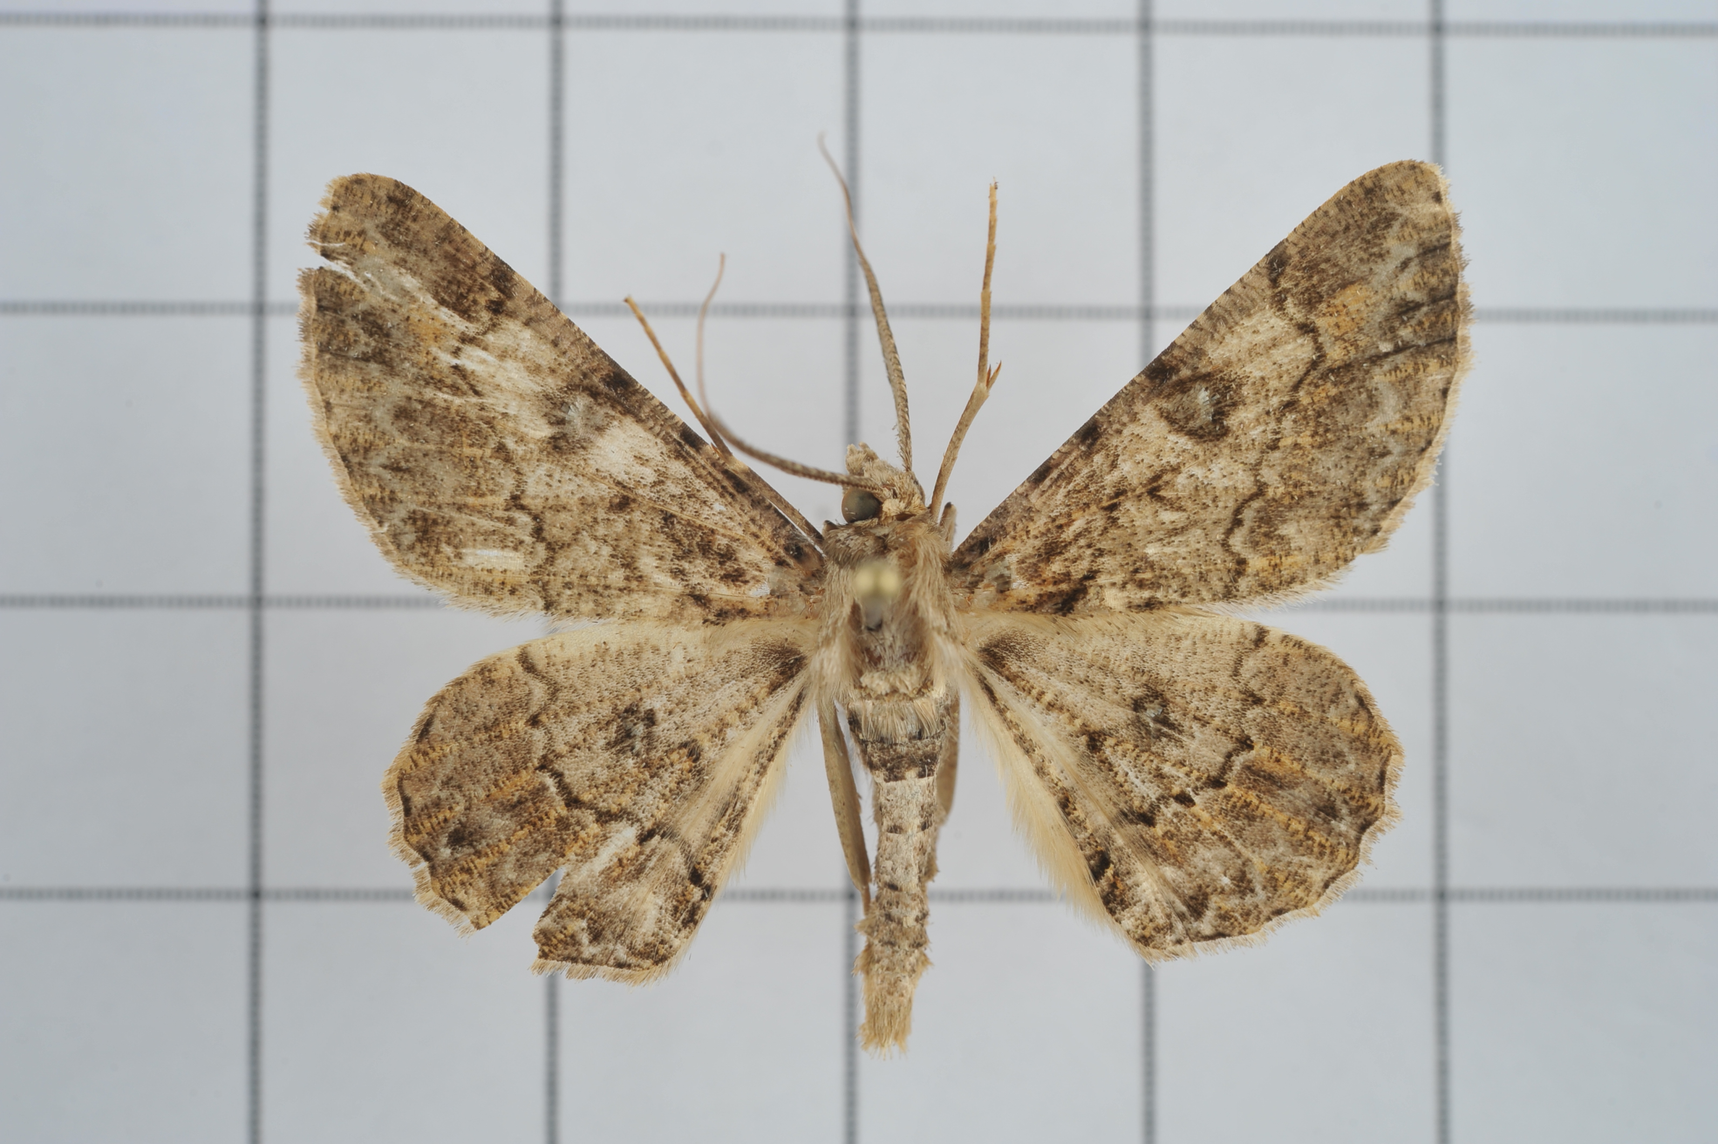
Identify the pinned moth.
Cleora alienaria
